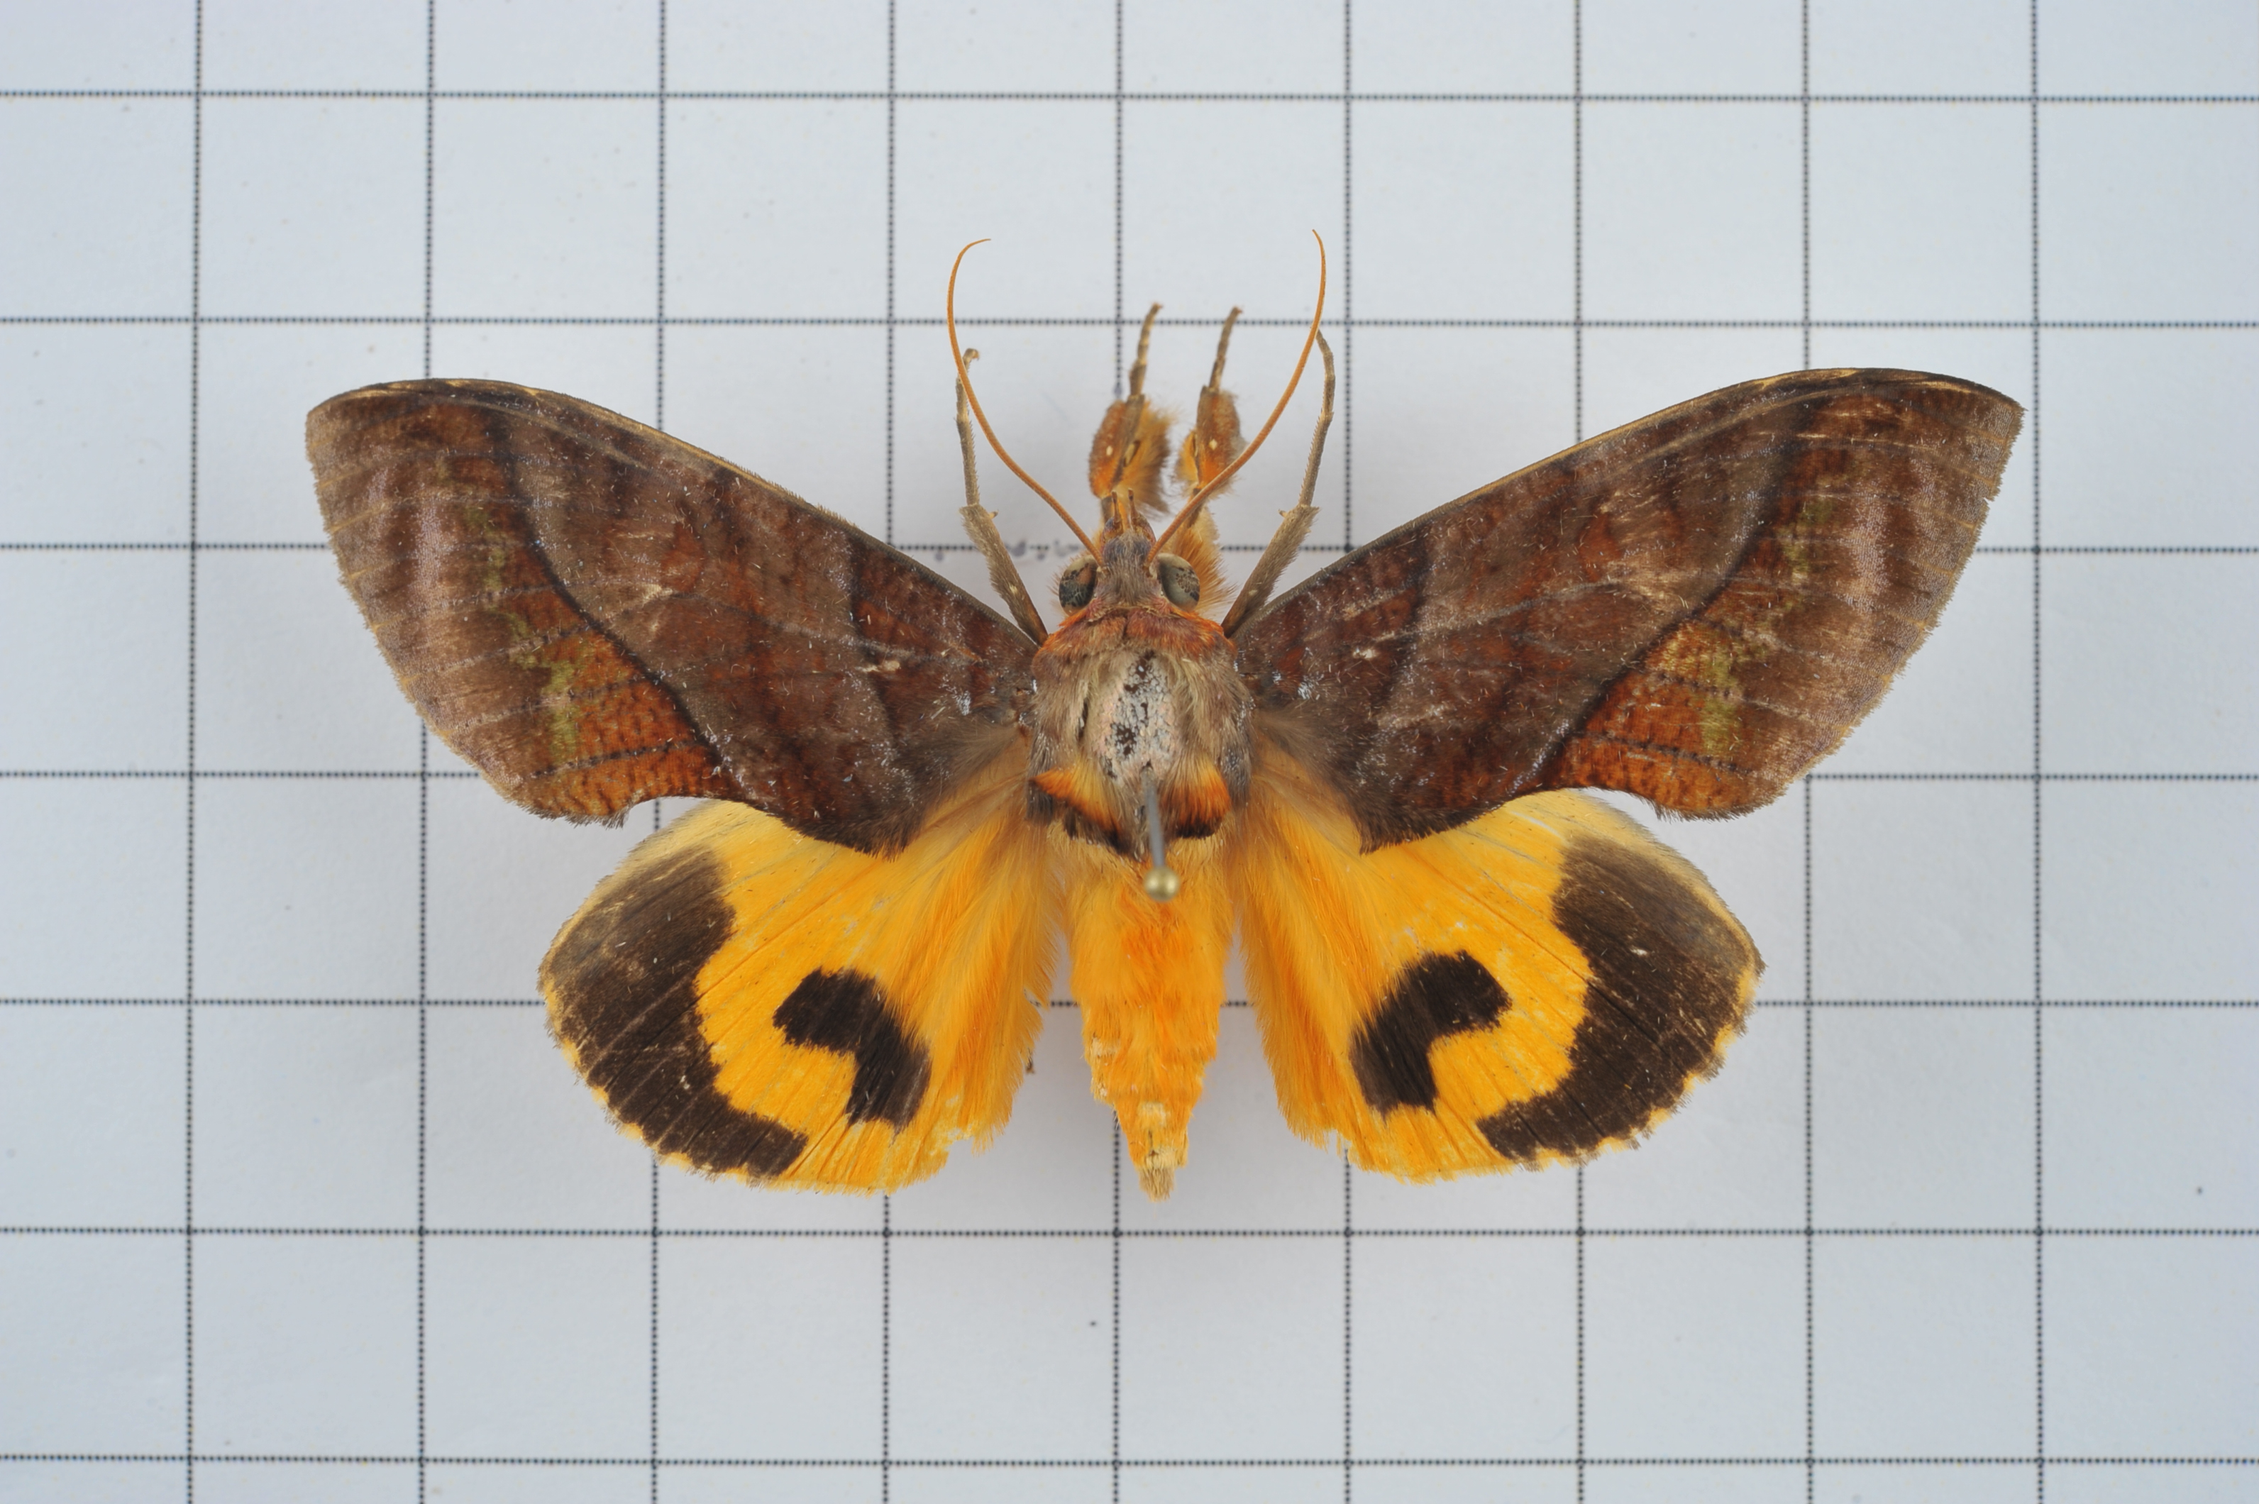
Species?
Eudocima homaena
